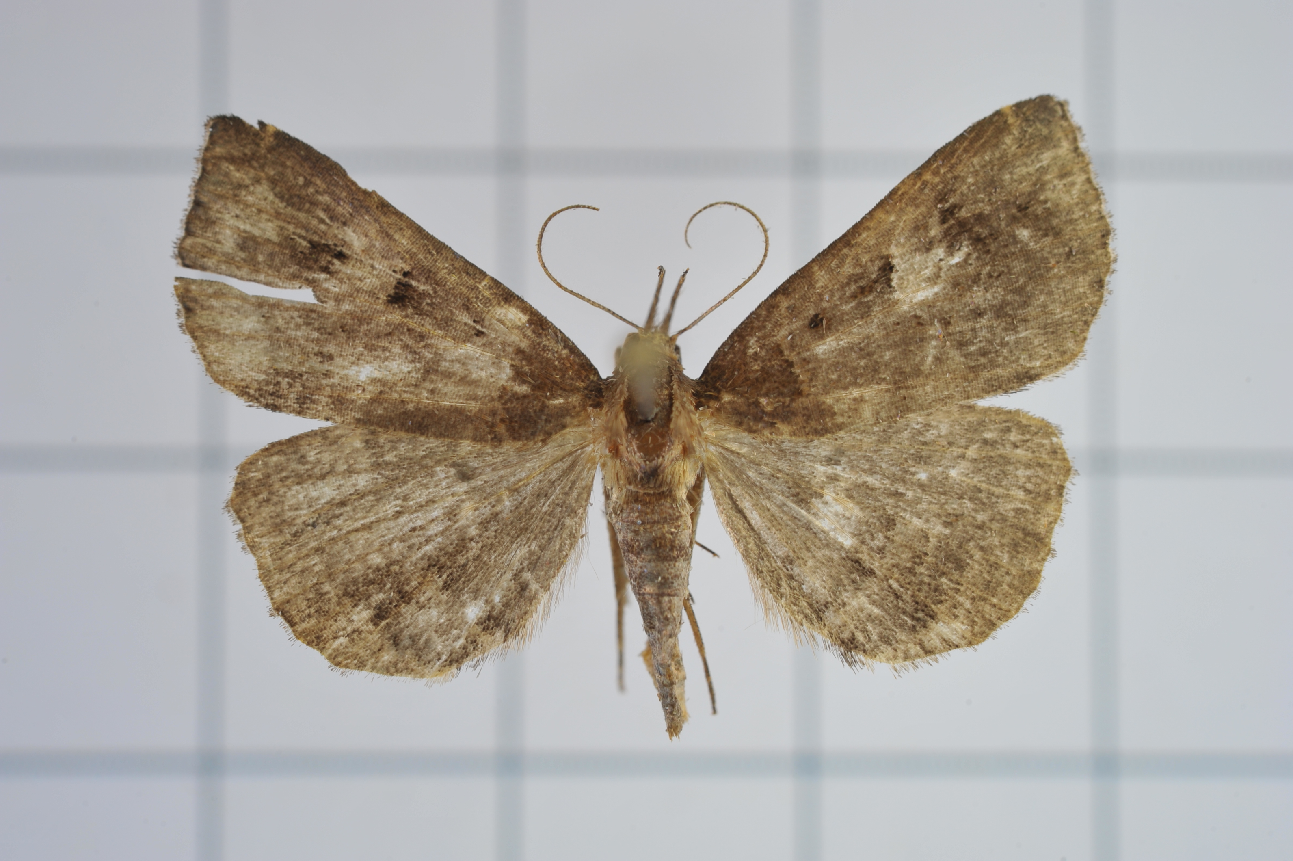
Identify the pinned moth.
Bertula hadenalis
